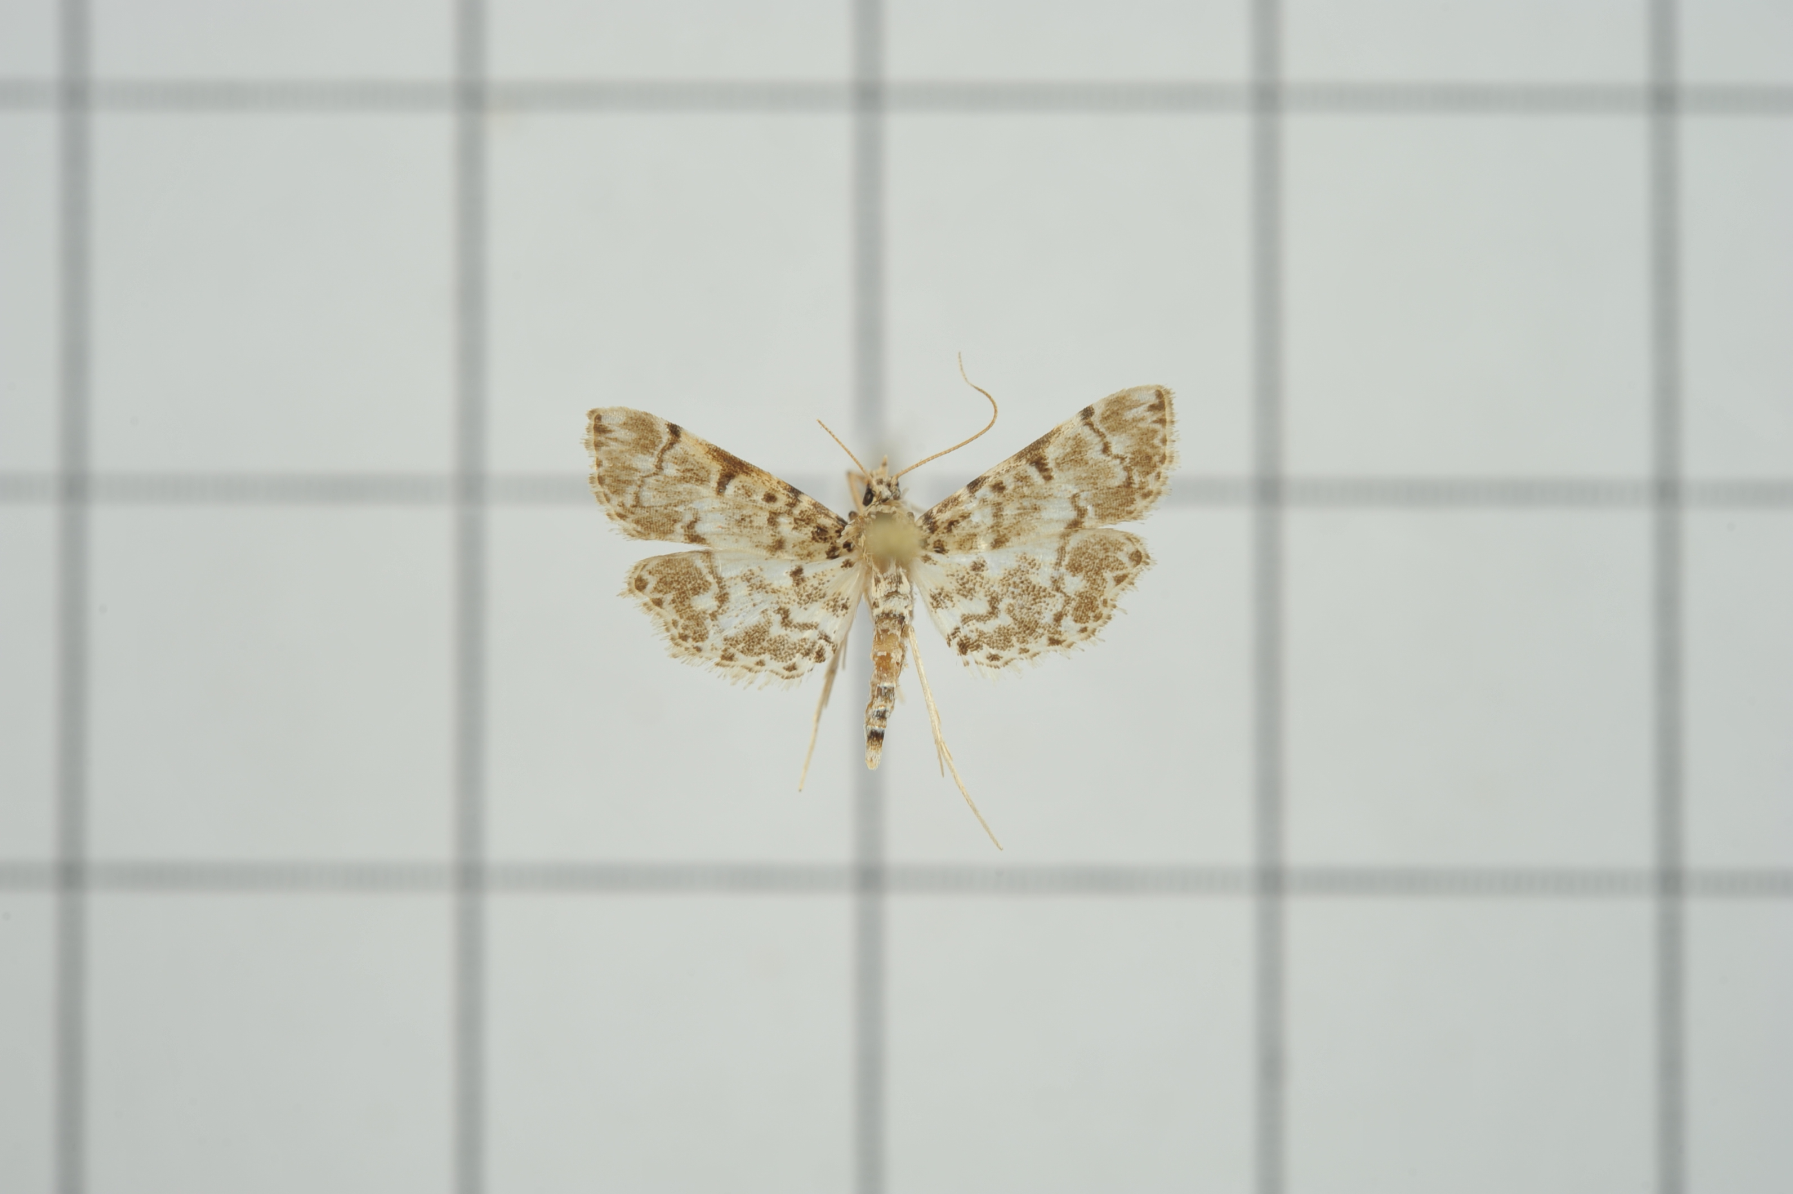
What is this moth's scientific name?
Metoeca foedalis
